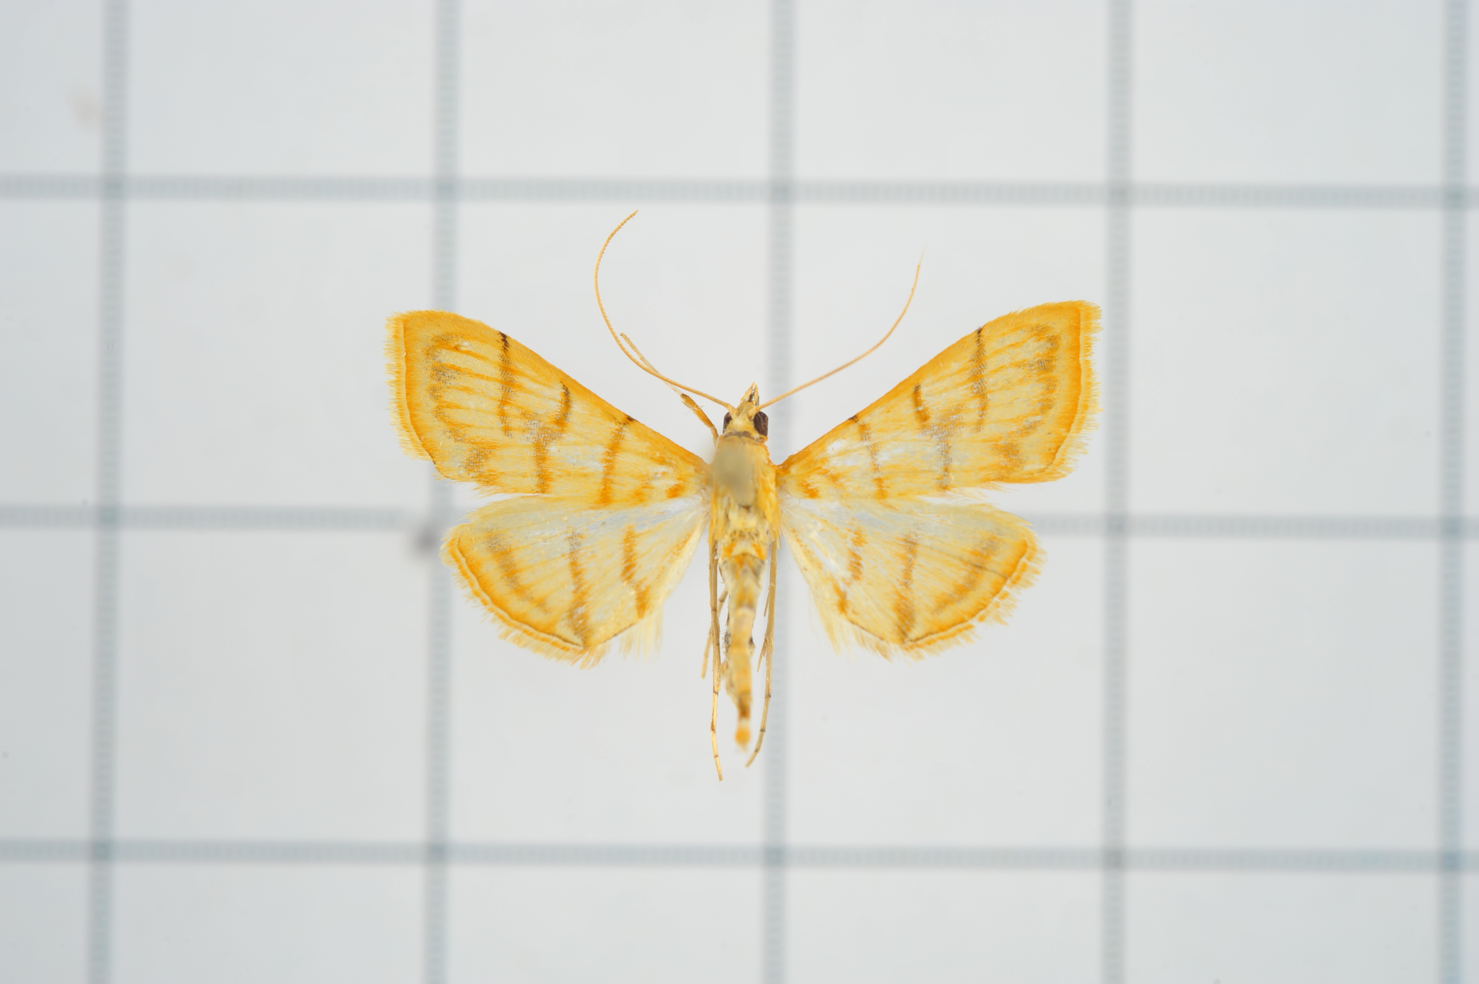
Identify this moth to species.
Pagyda botydalis
